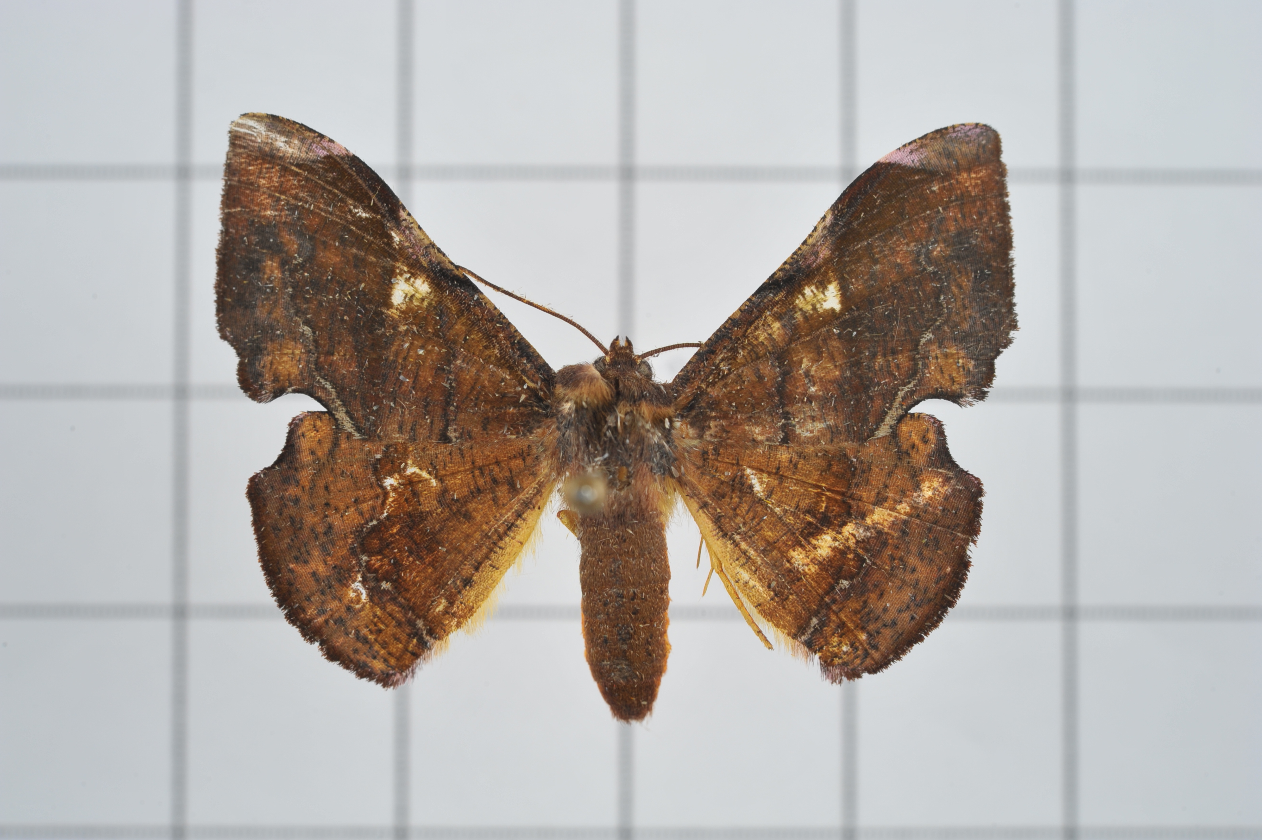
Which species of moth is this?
Fascellina chromataria
